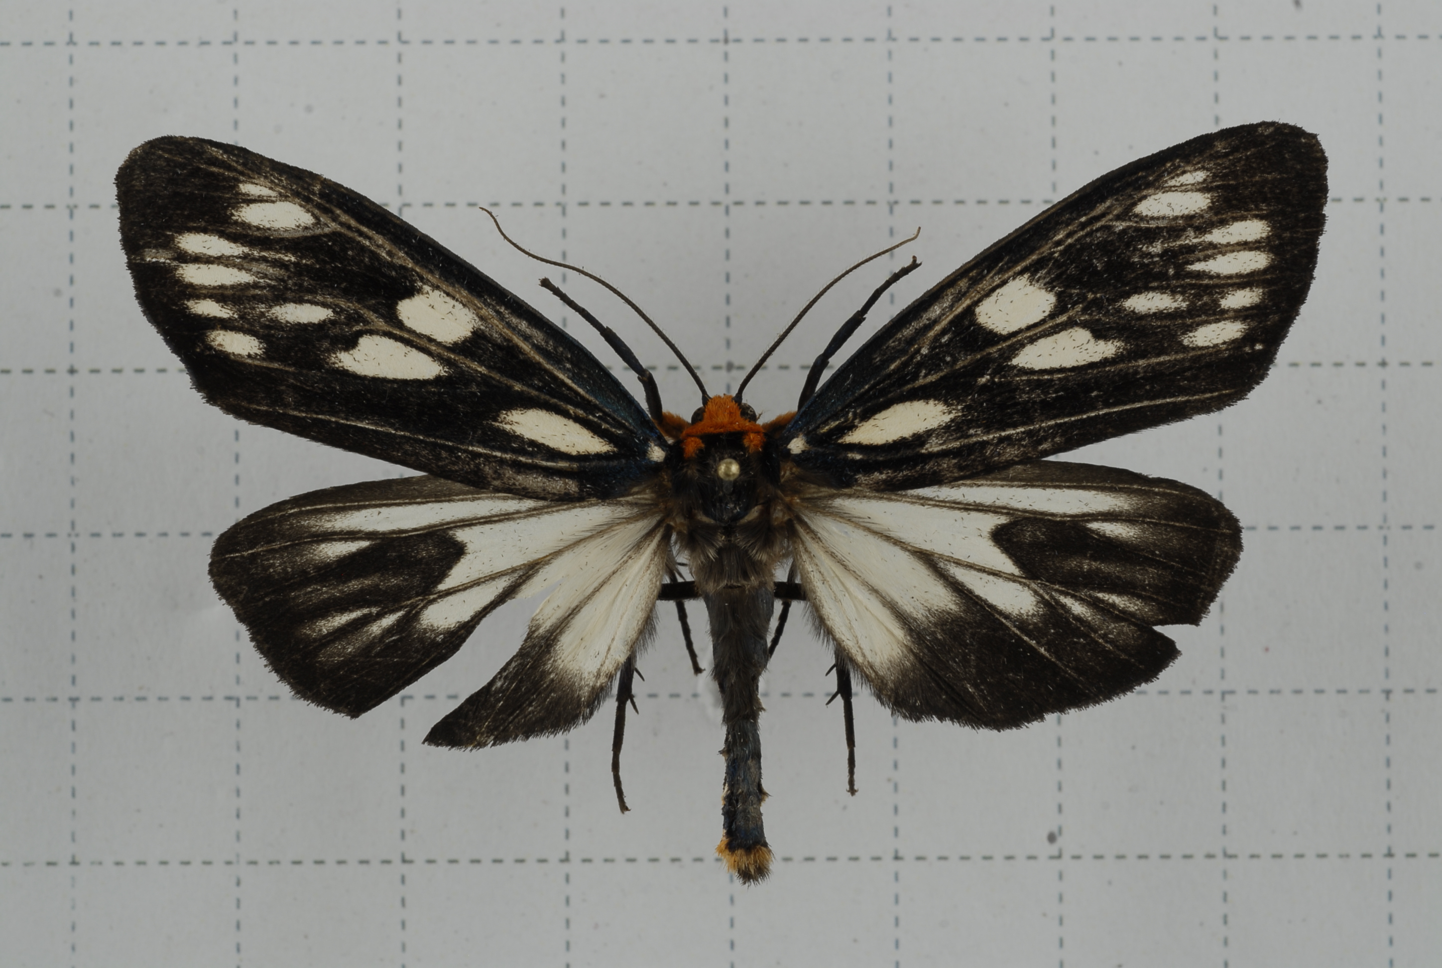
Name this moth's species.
Macrobrochis gigas
